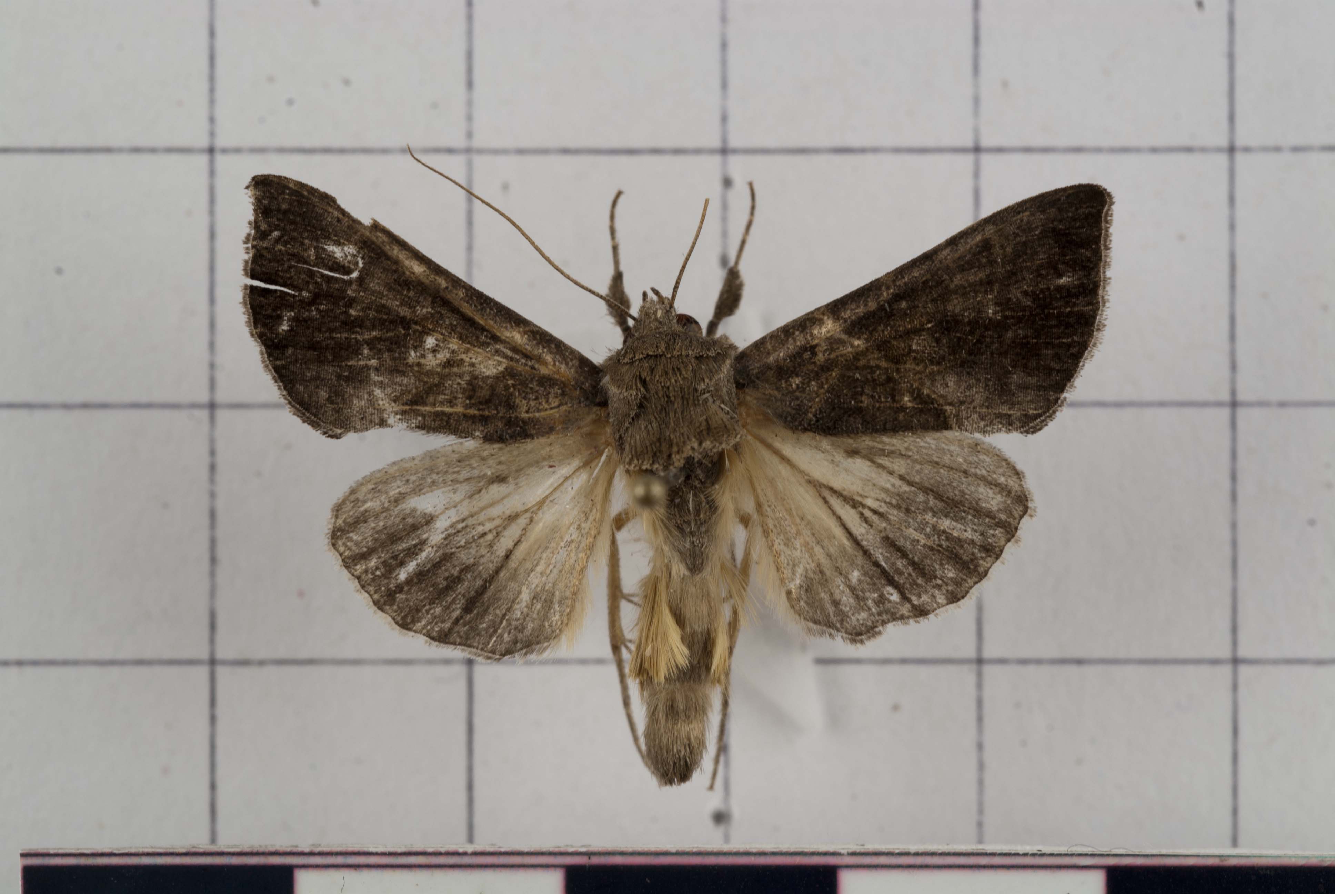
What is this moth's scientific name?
Westermannia elliptica elliptica
